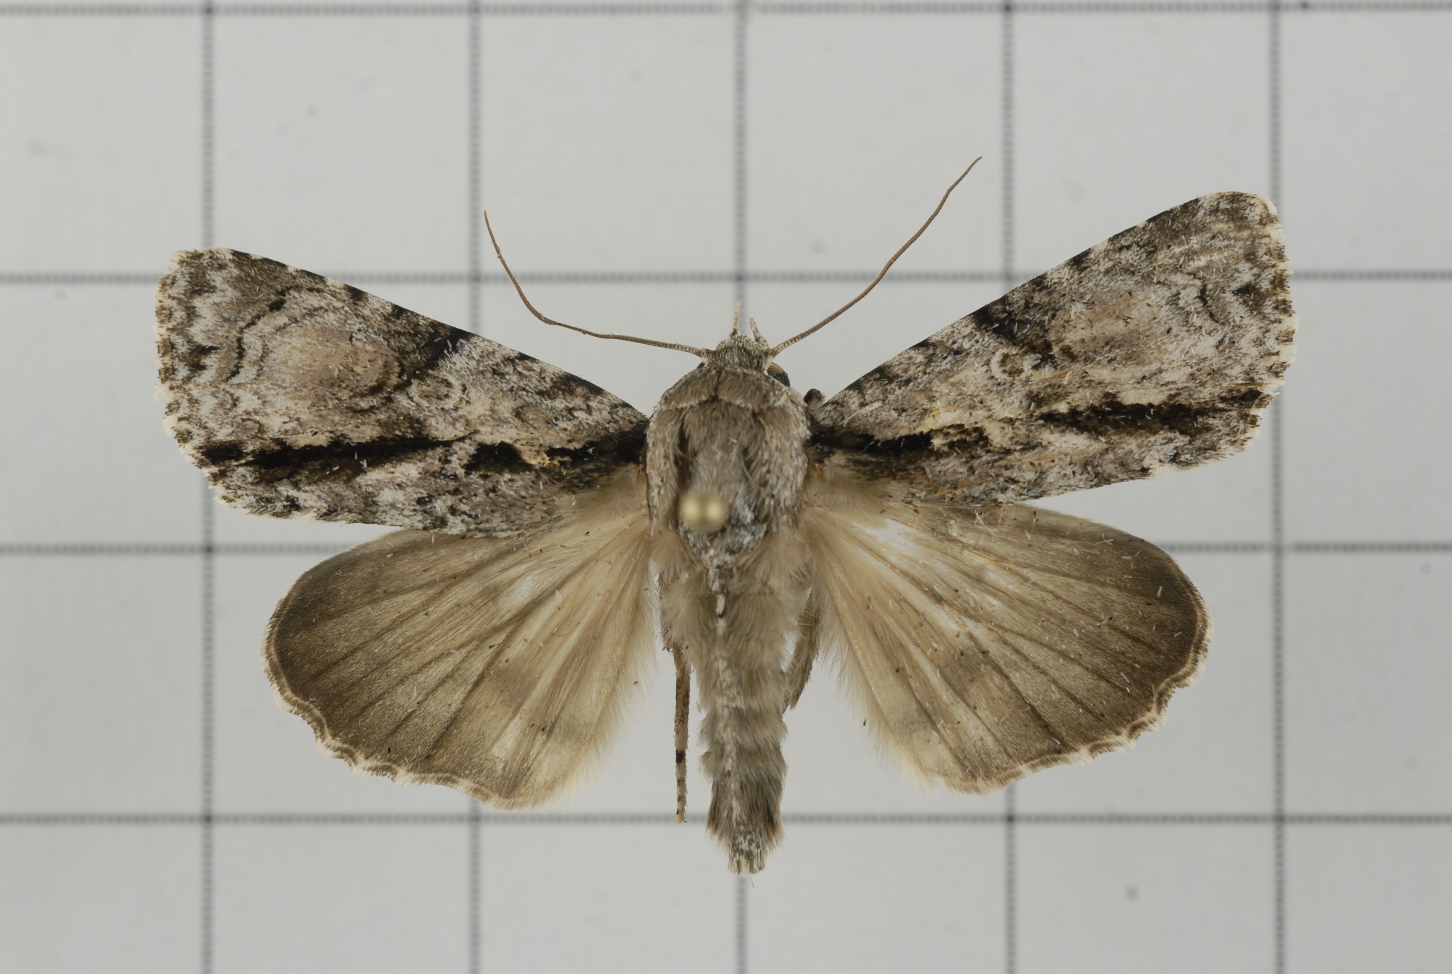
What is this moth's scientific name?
Fascionycta fasciata
